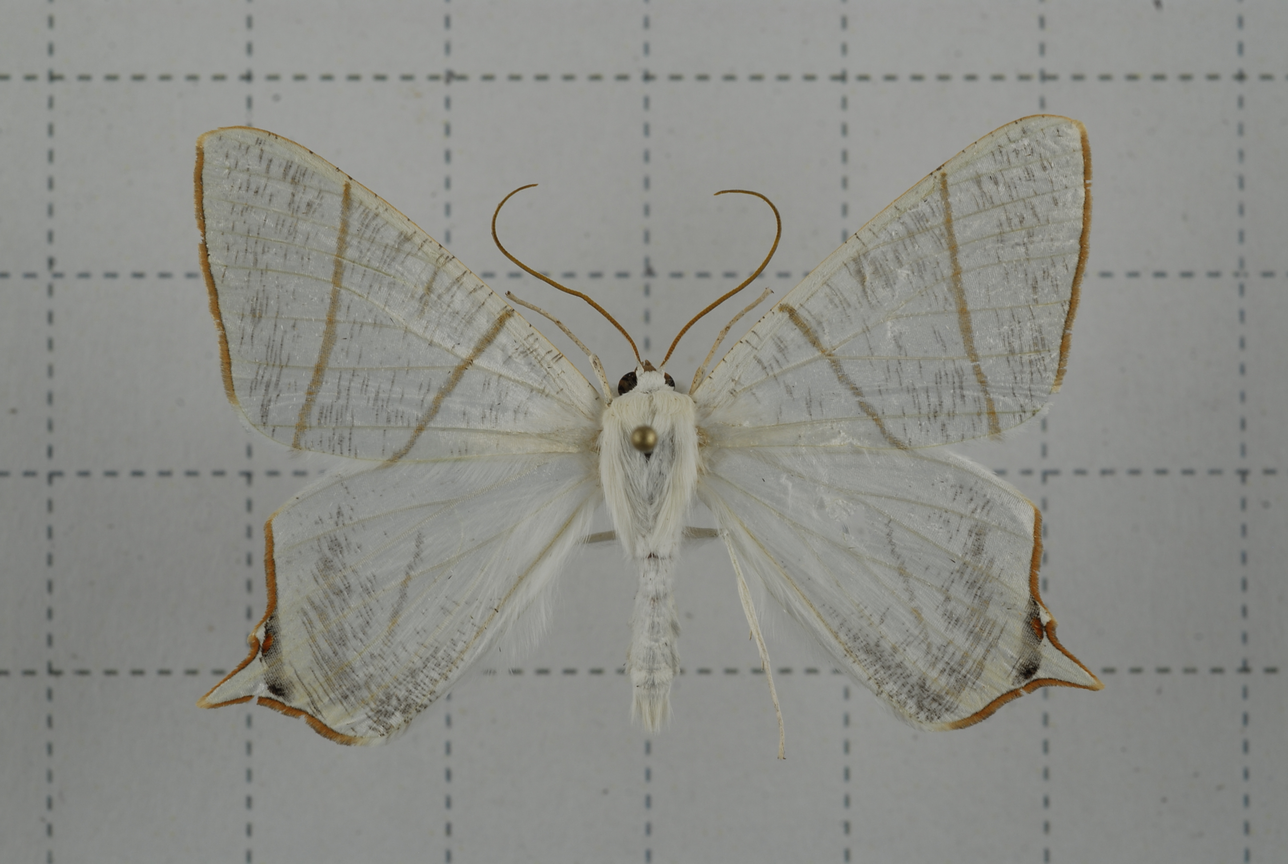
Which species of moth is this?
Ourapteryx changi
